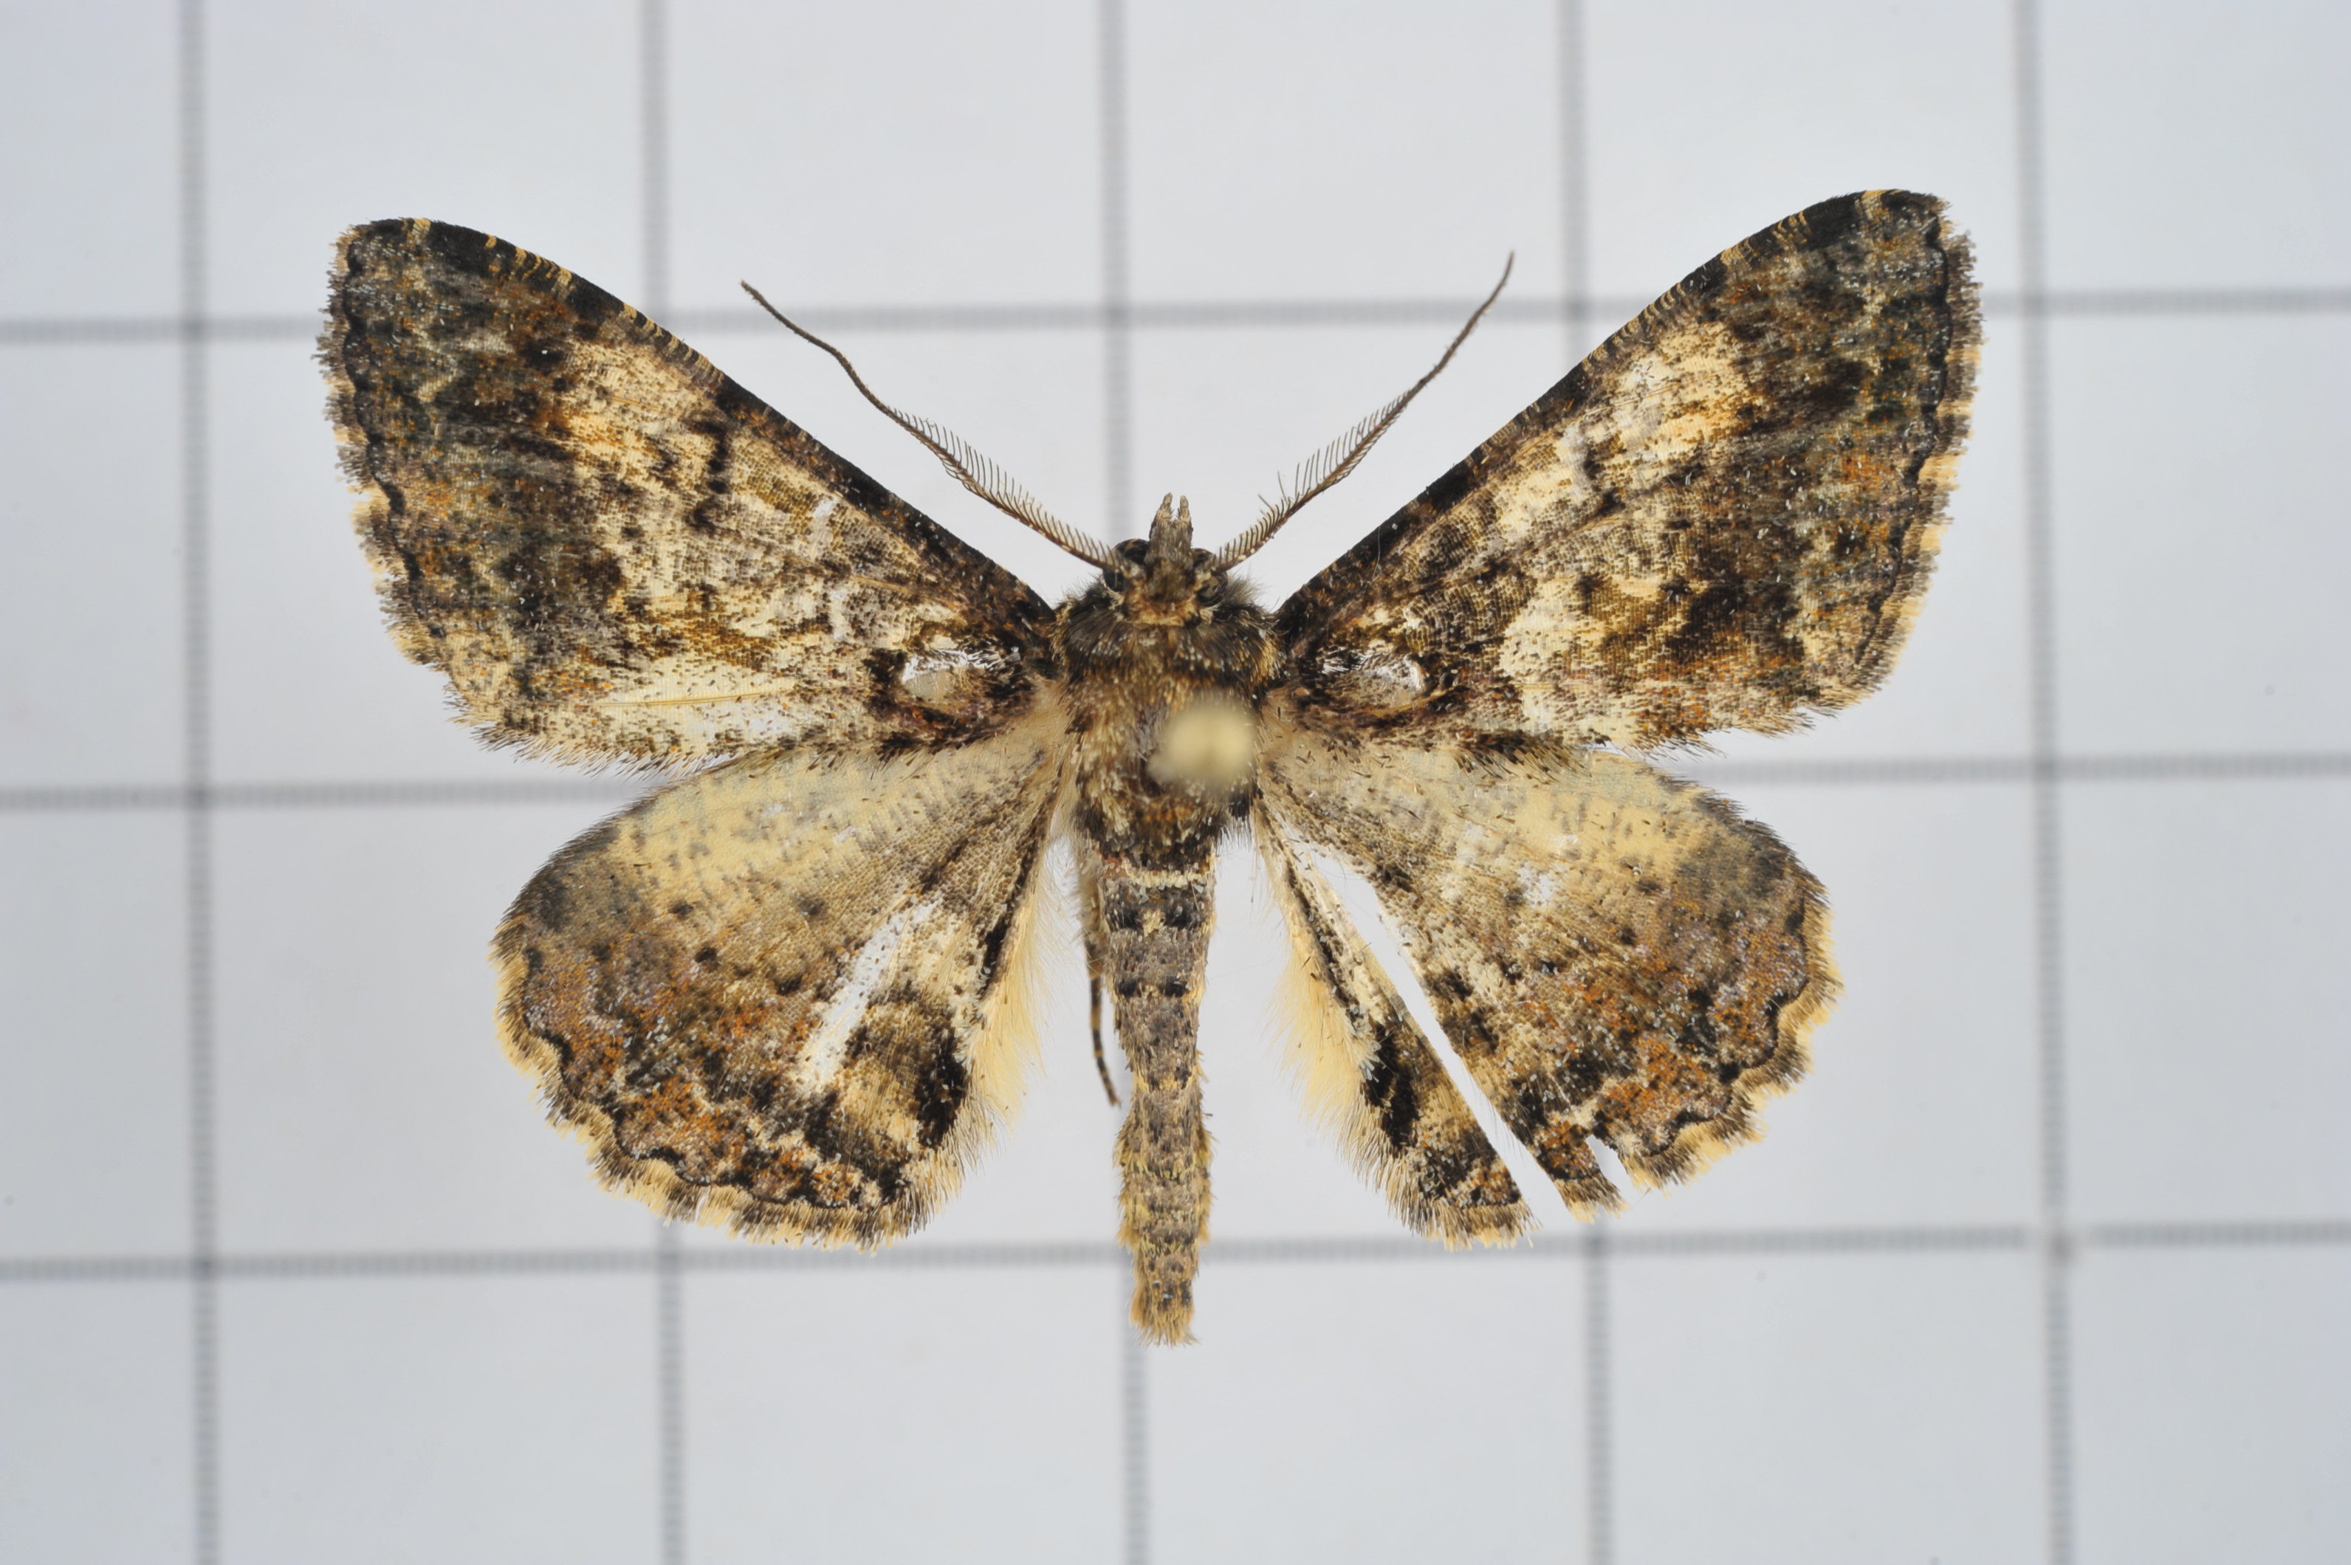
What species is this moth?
Alcis taiwanovariegata
